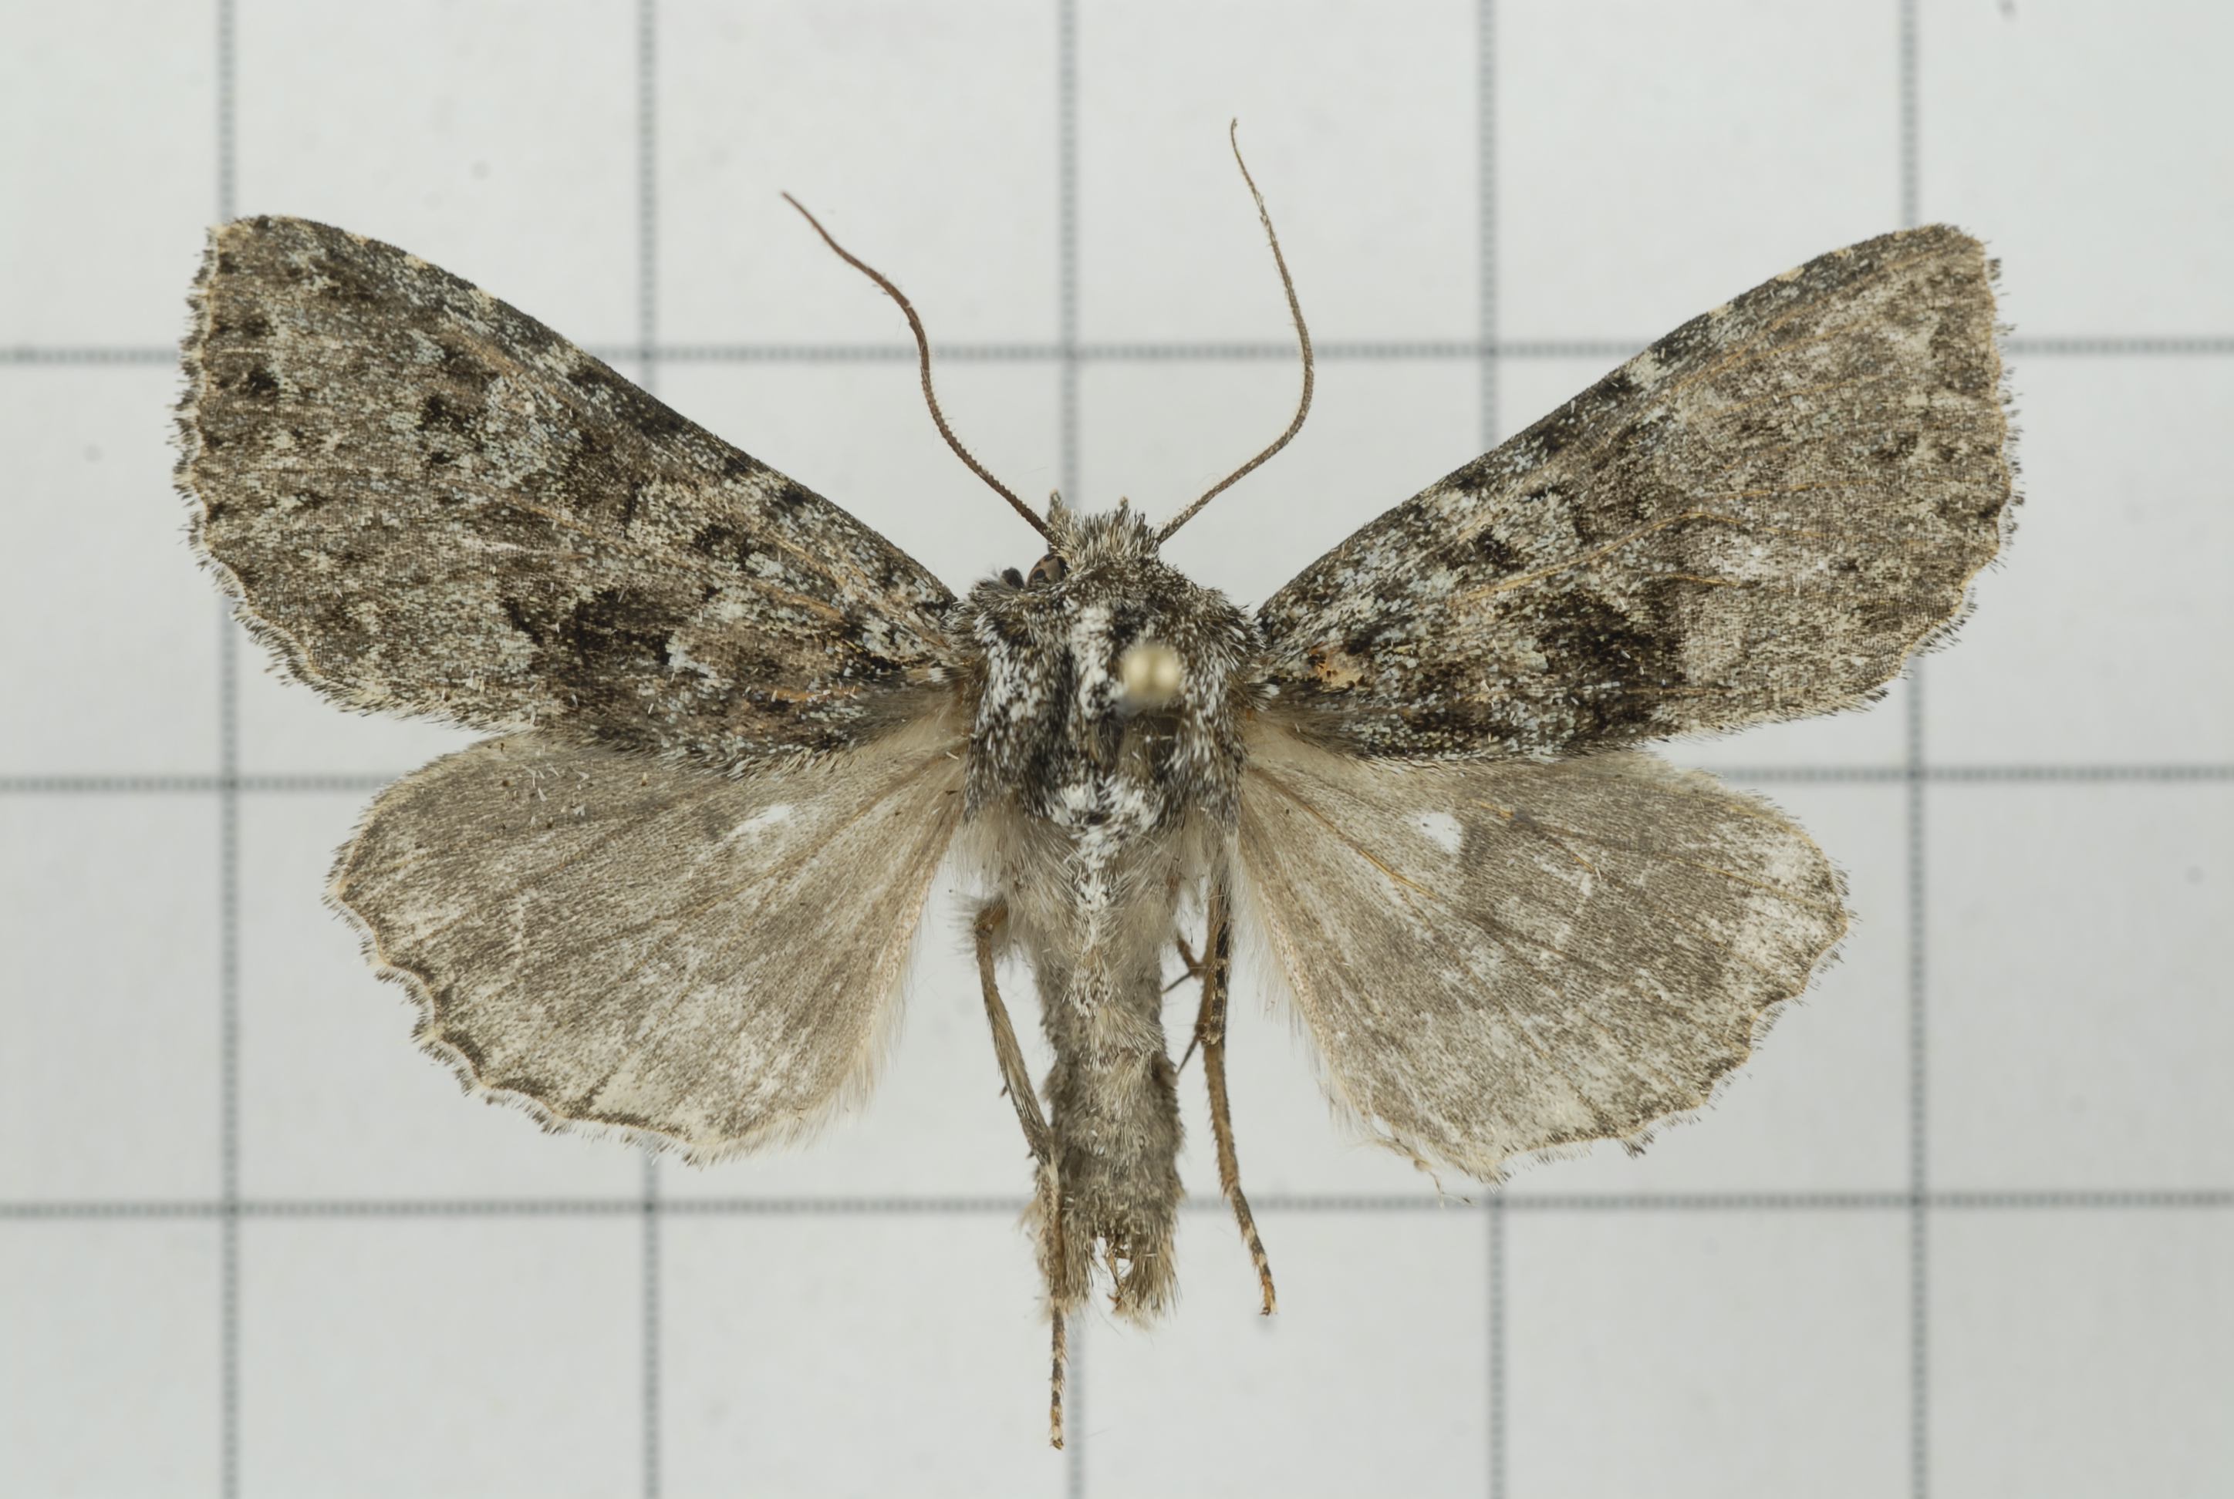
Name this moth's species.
Aulombardia nigrogrisea
